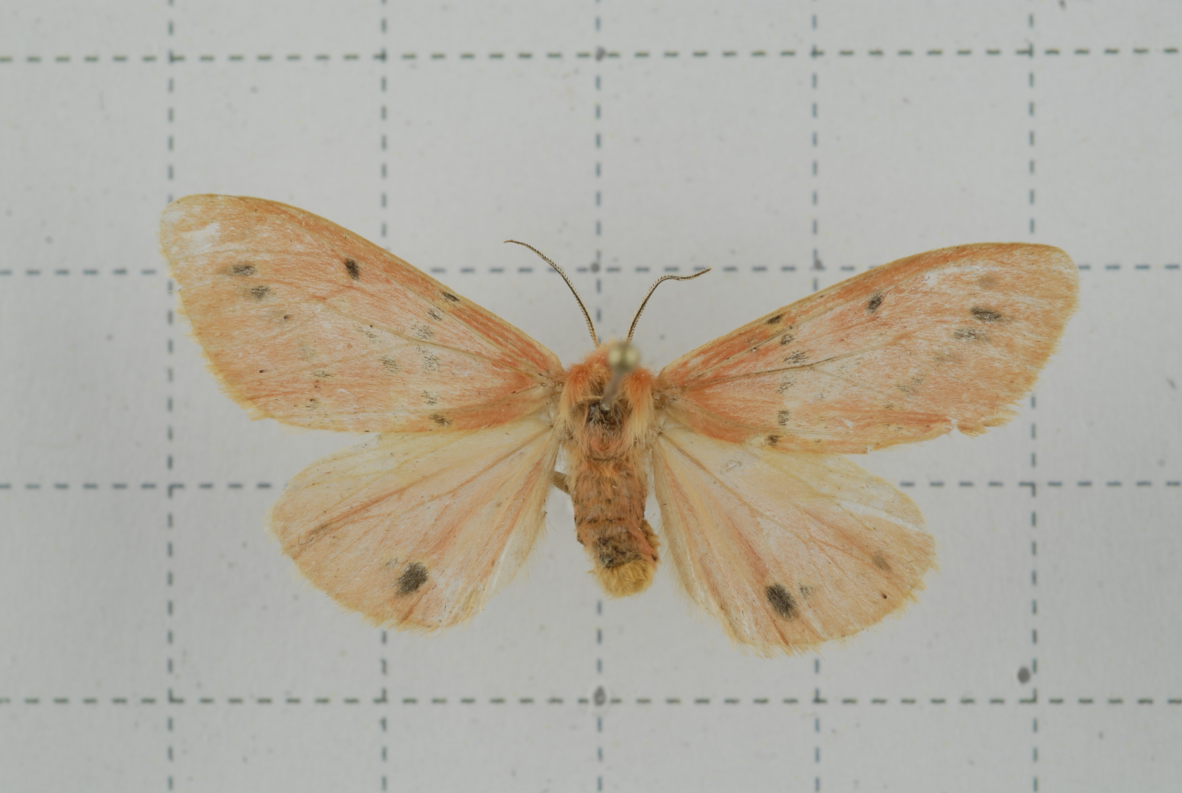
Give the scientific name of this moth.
Lemyra alikangensis
